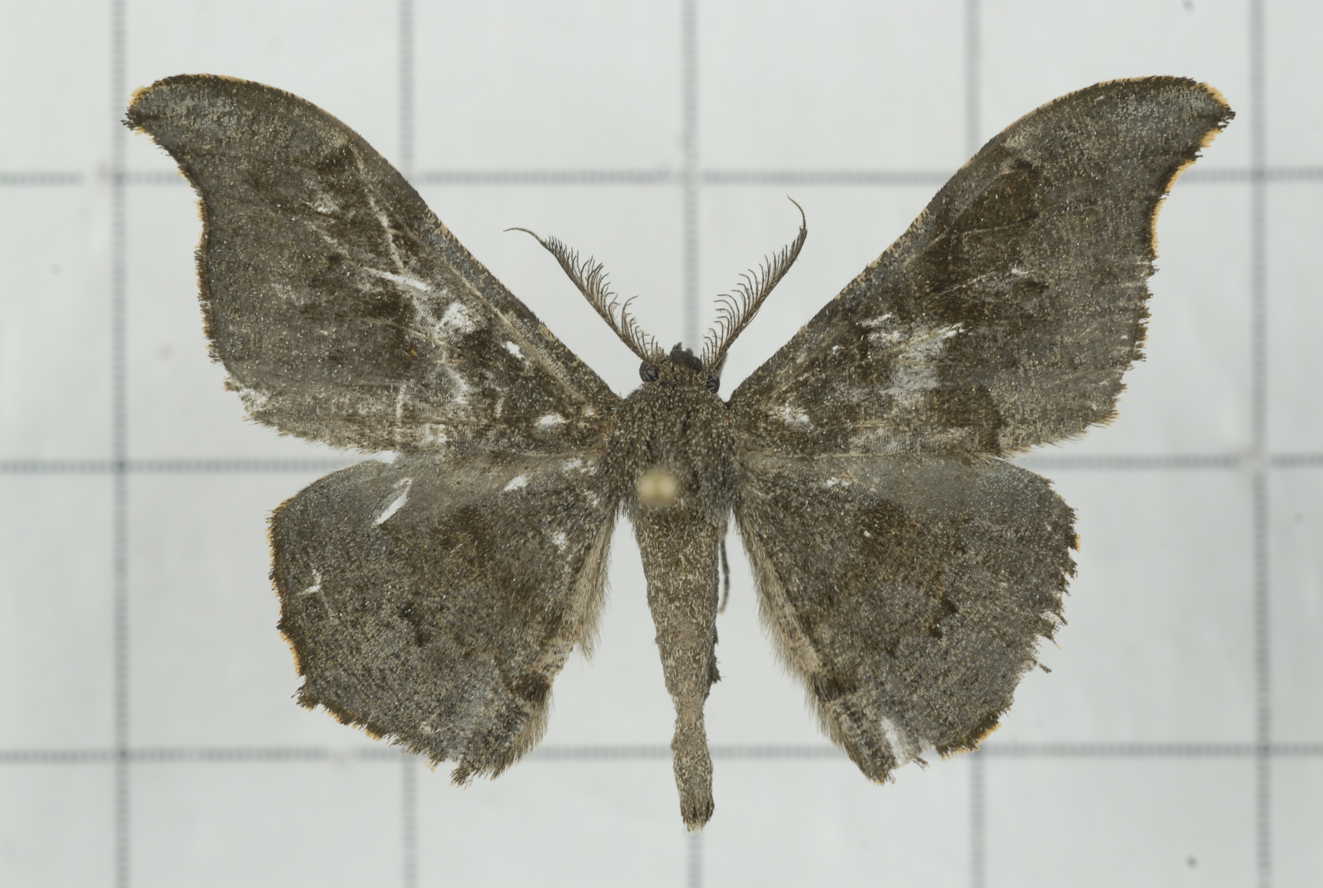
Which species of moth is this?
Hyposidra talaca talaca
